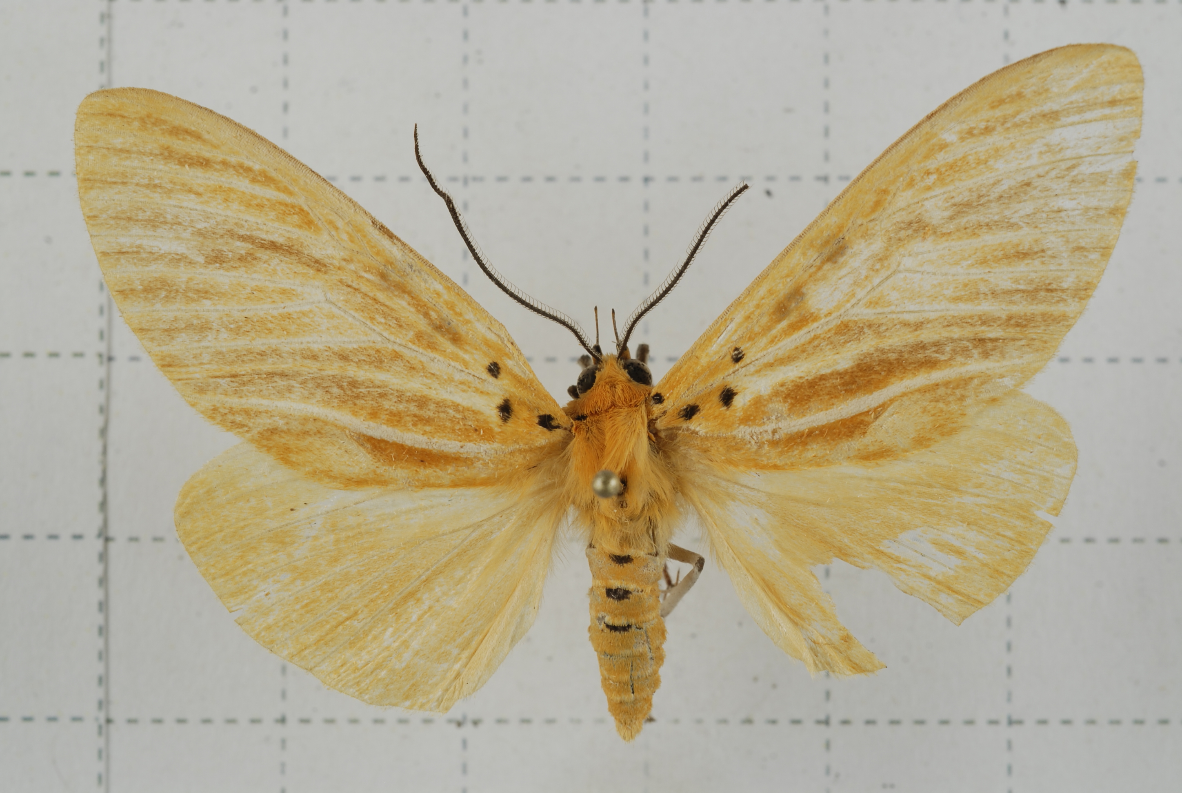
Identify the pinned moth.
Asota egens confinis
